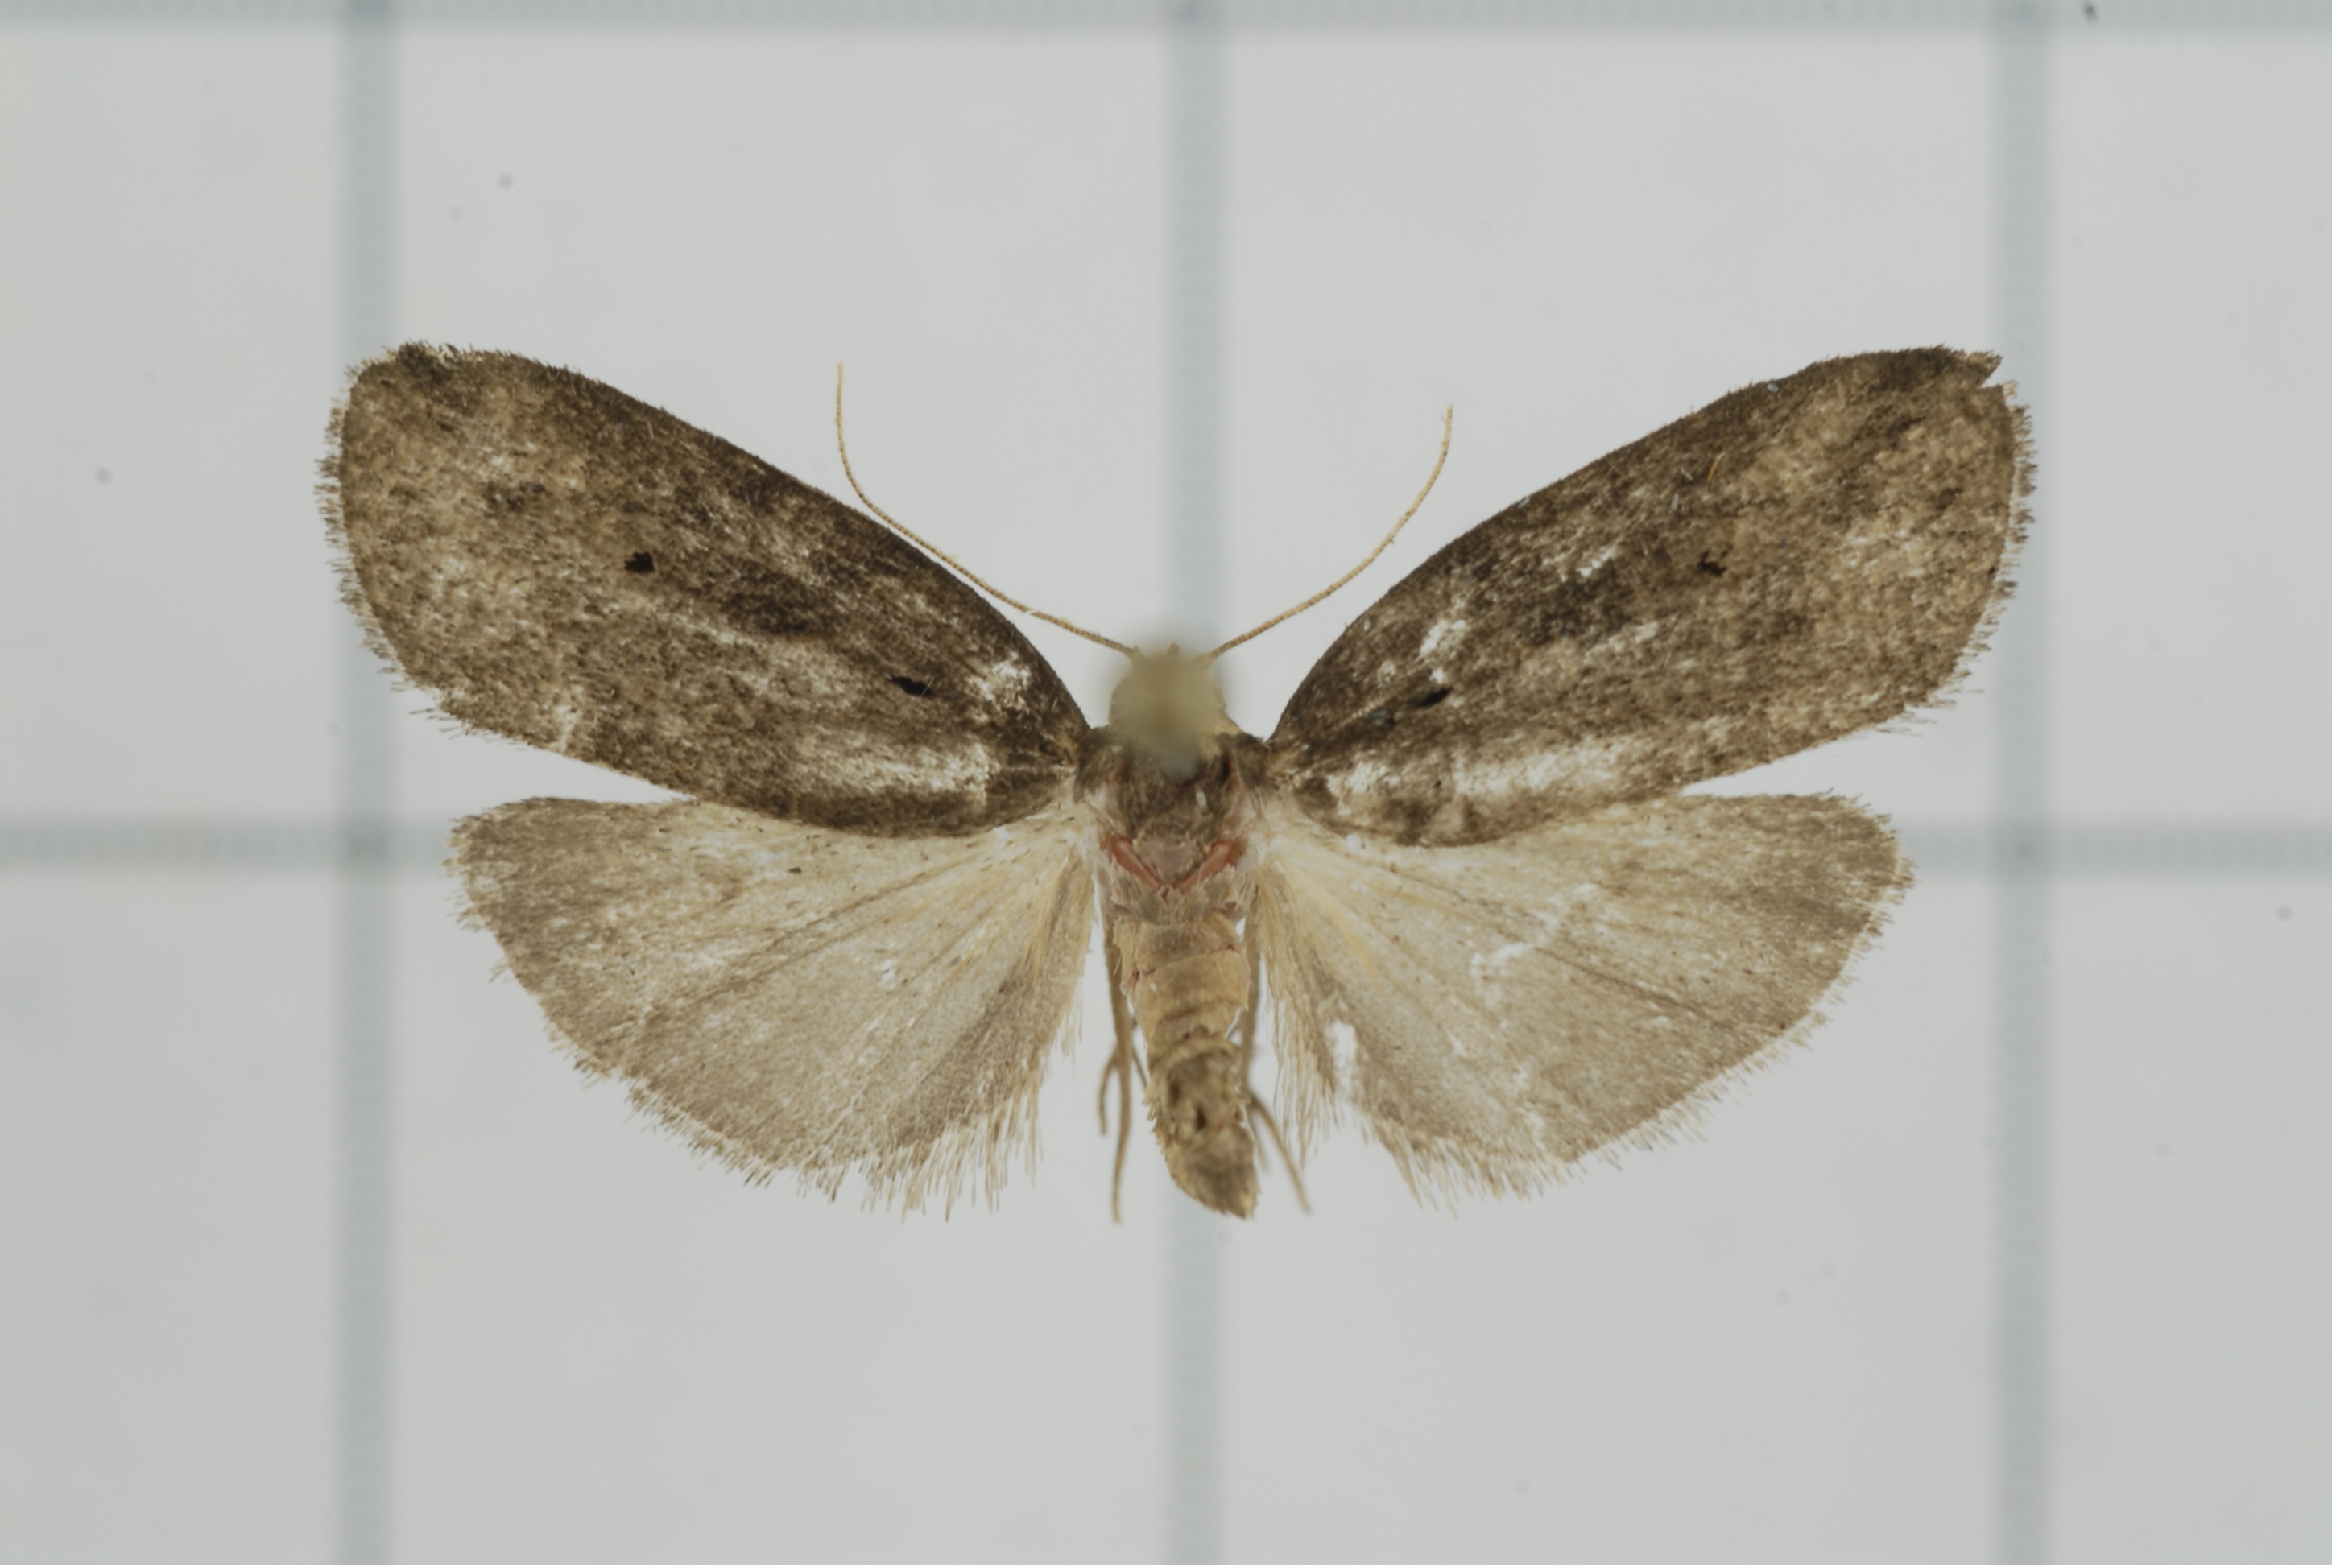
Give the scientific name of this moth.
Eugoa brunnea
